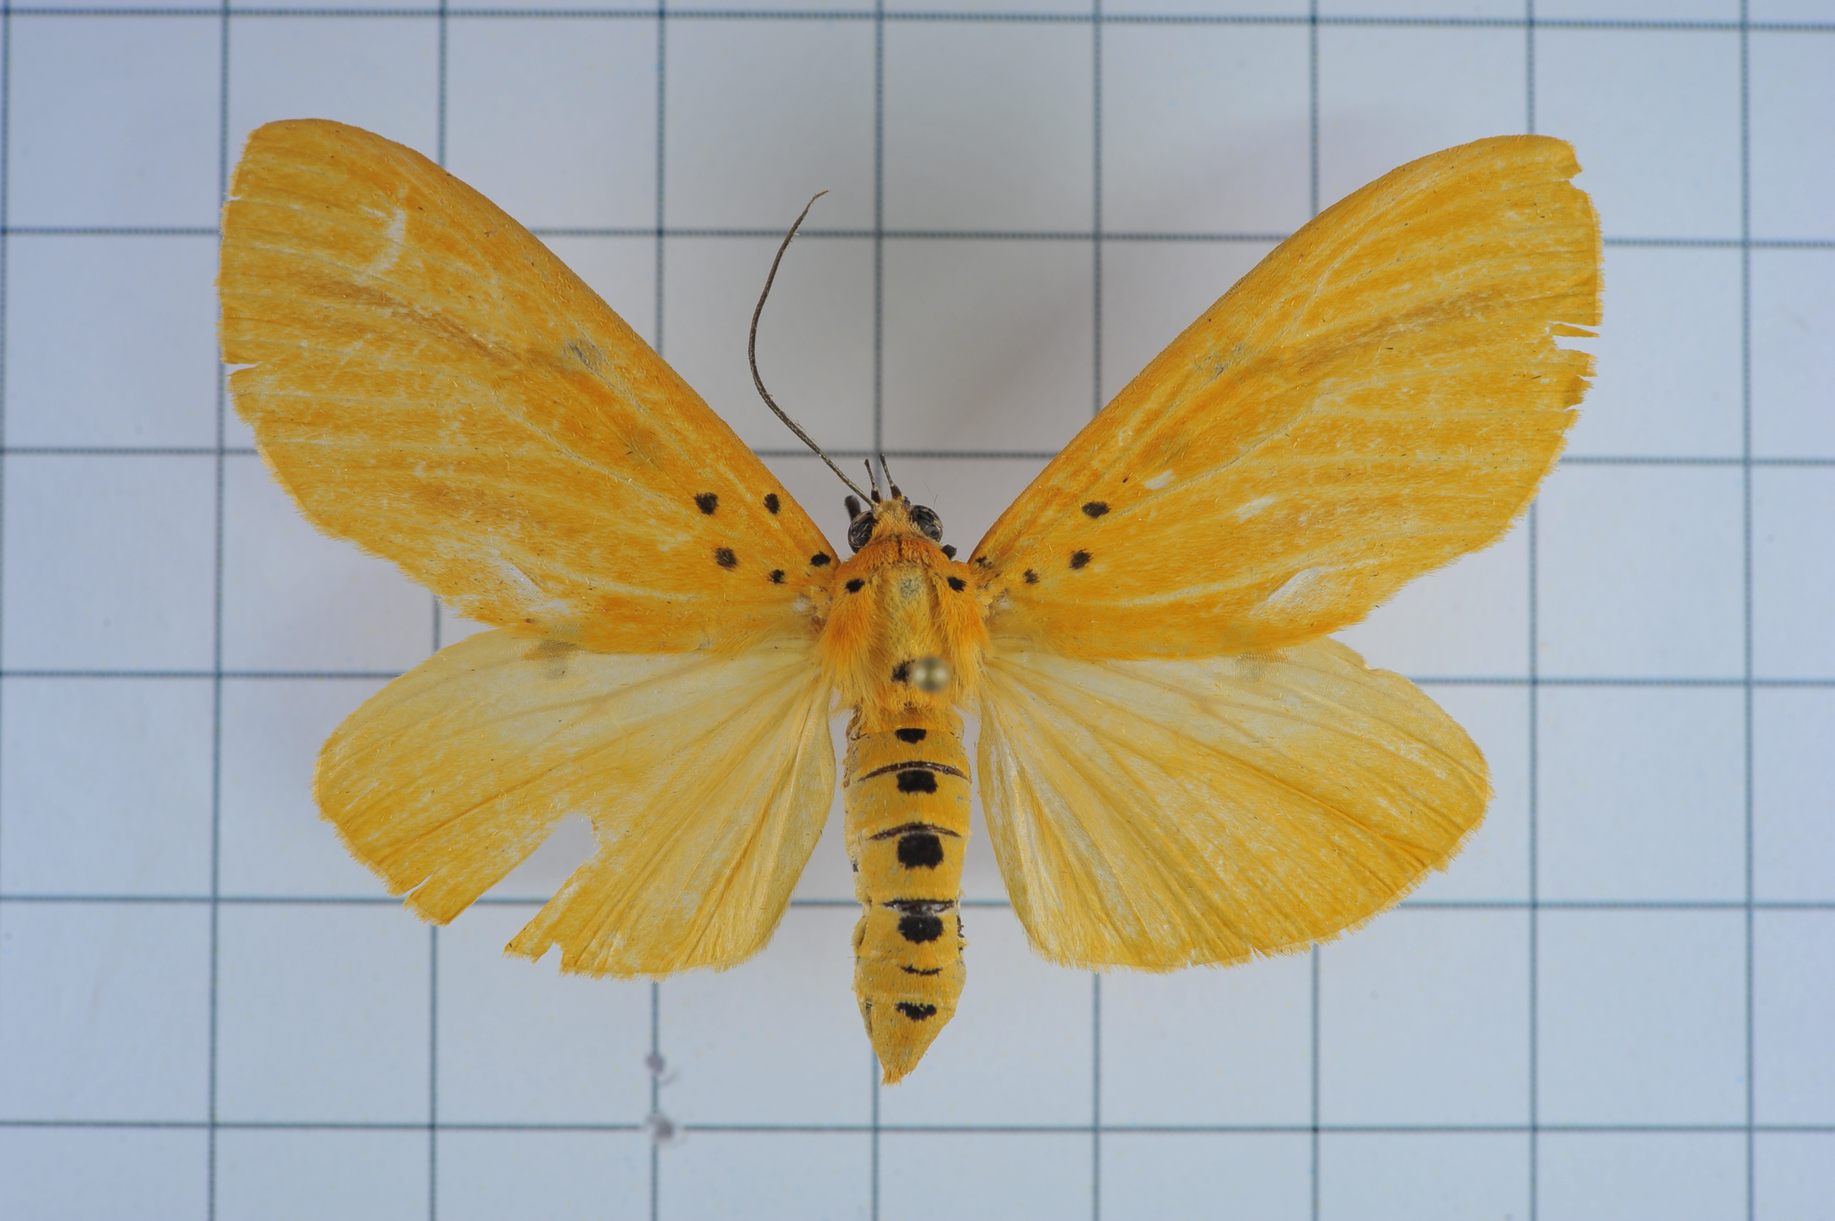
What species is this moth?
Asota egens confinis
